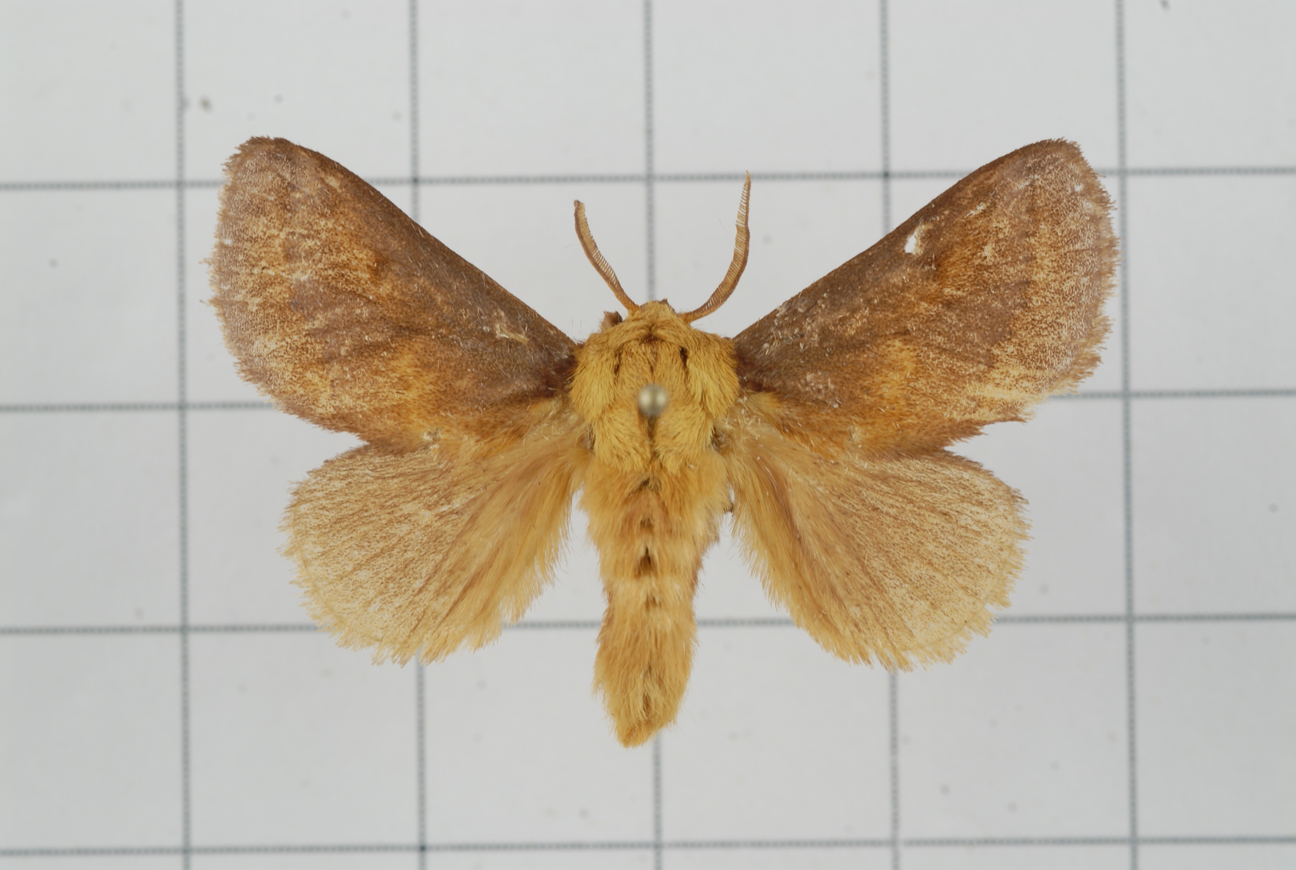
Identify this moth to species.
Narosoideus flavidorsalis
